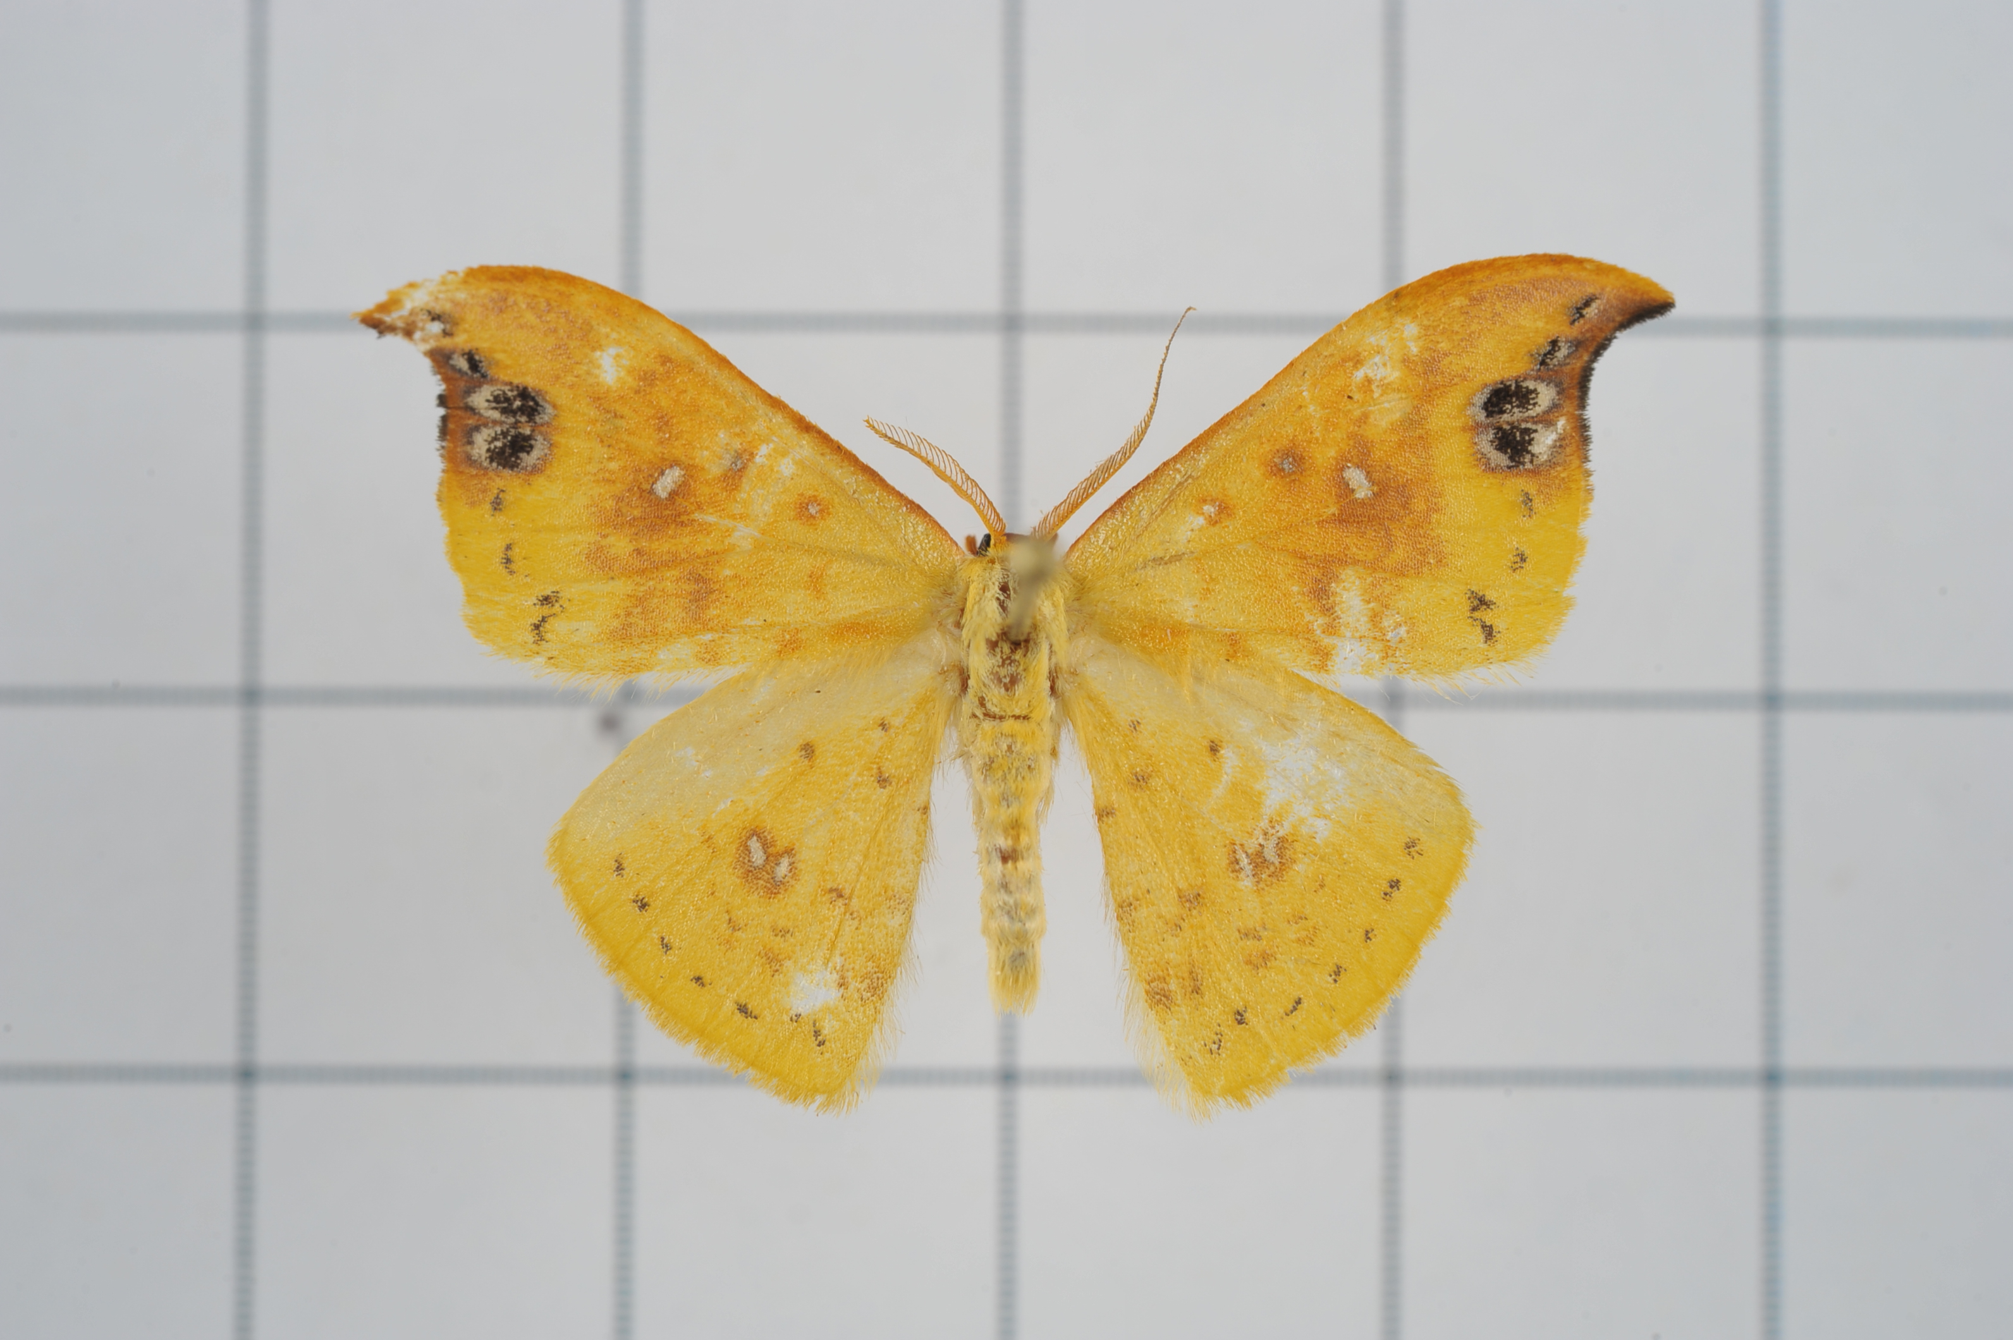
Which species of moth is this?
Tridrepana unispina
